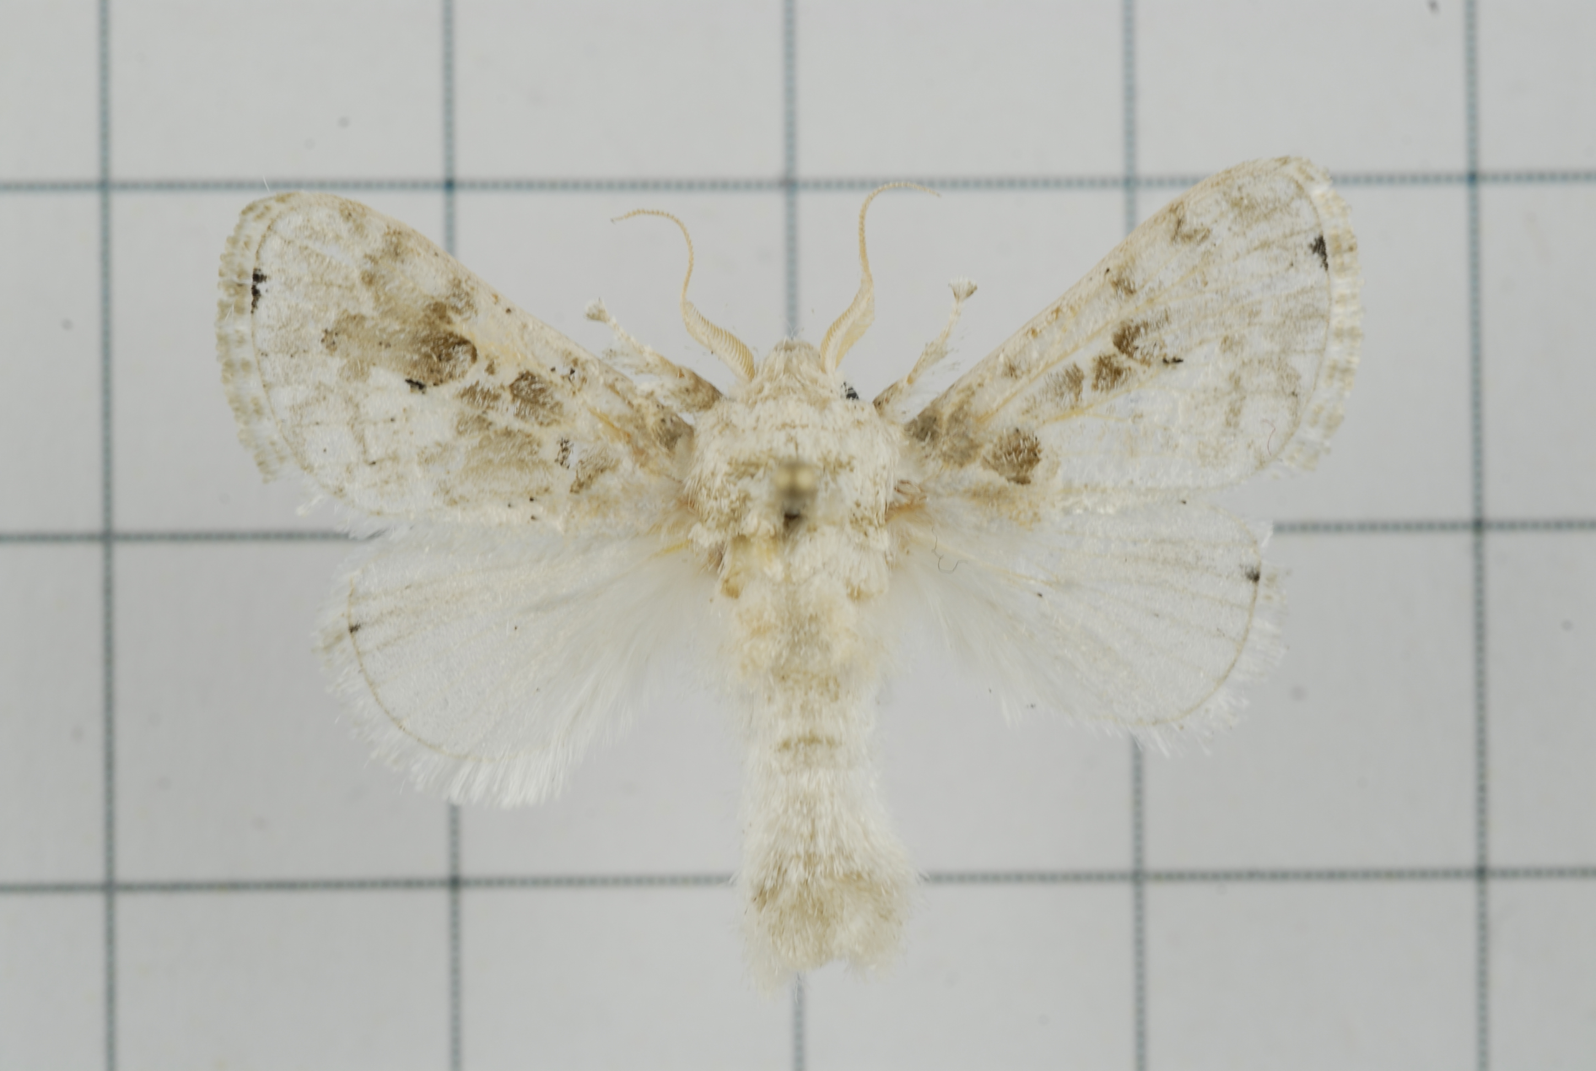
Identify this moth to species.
Altha melanopsis
